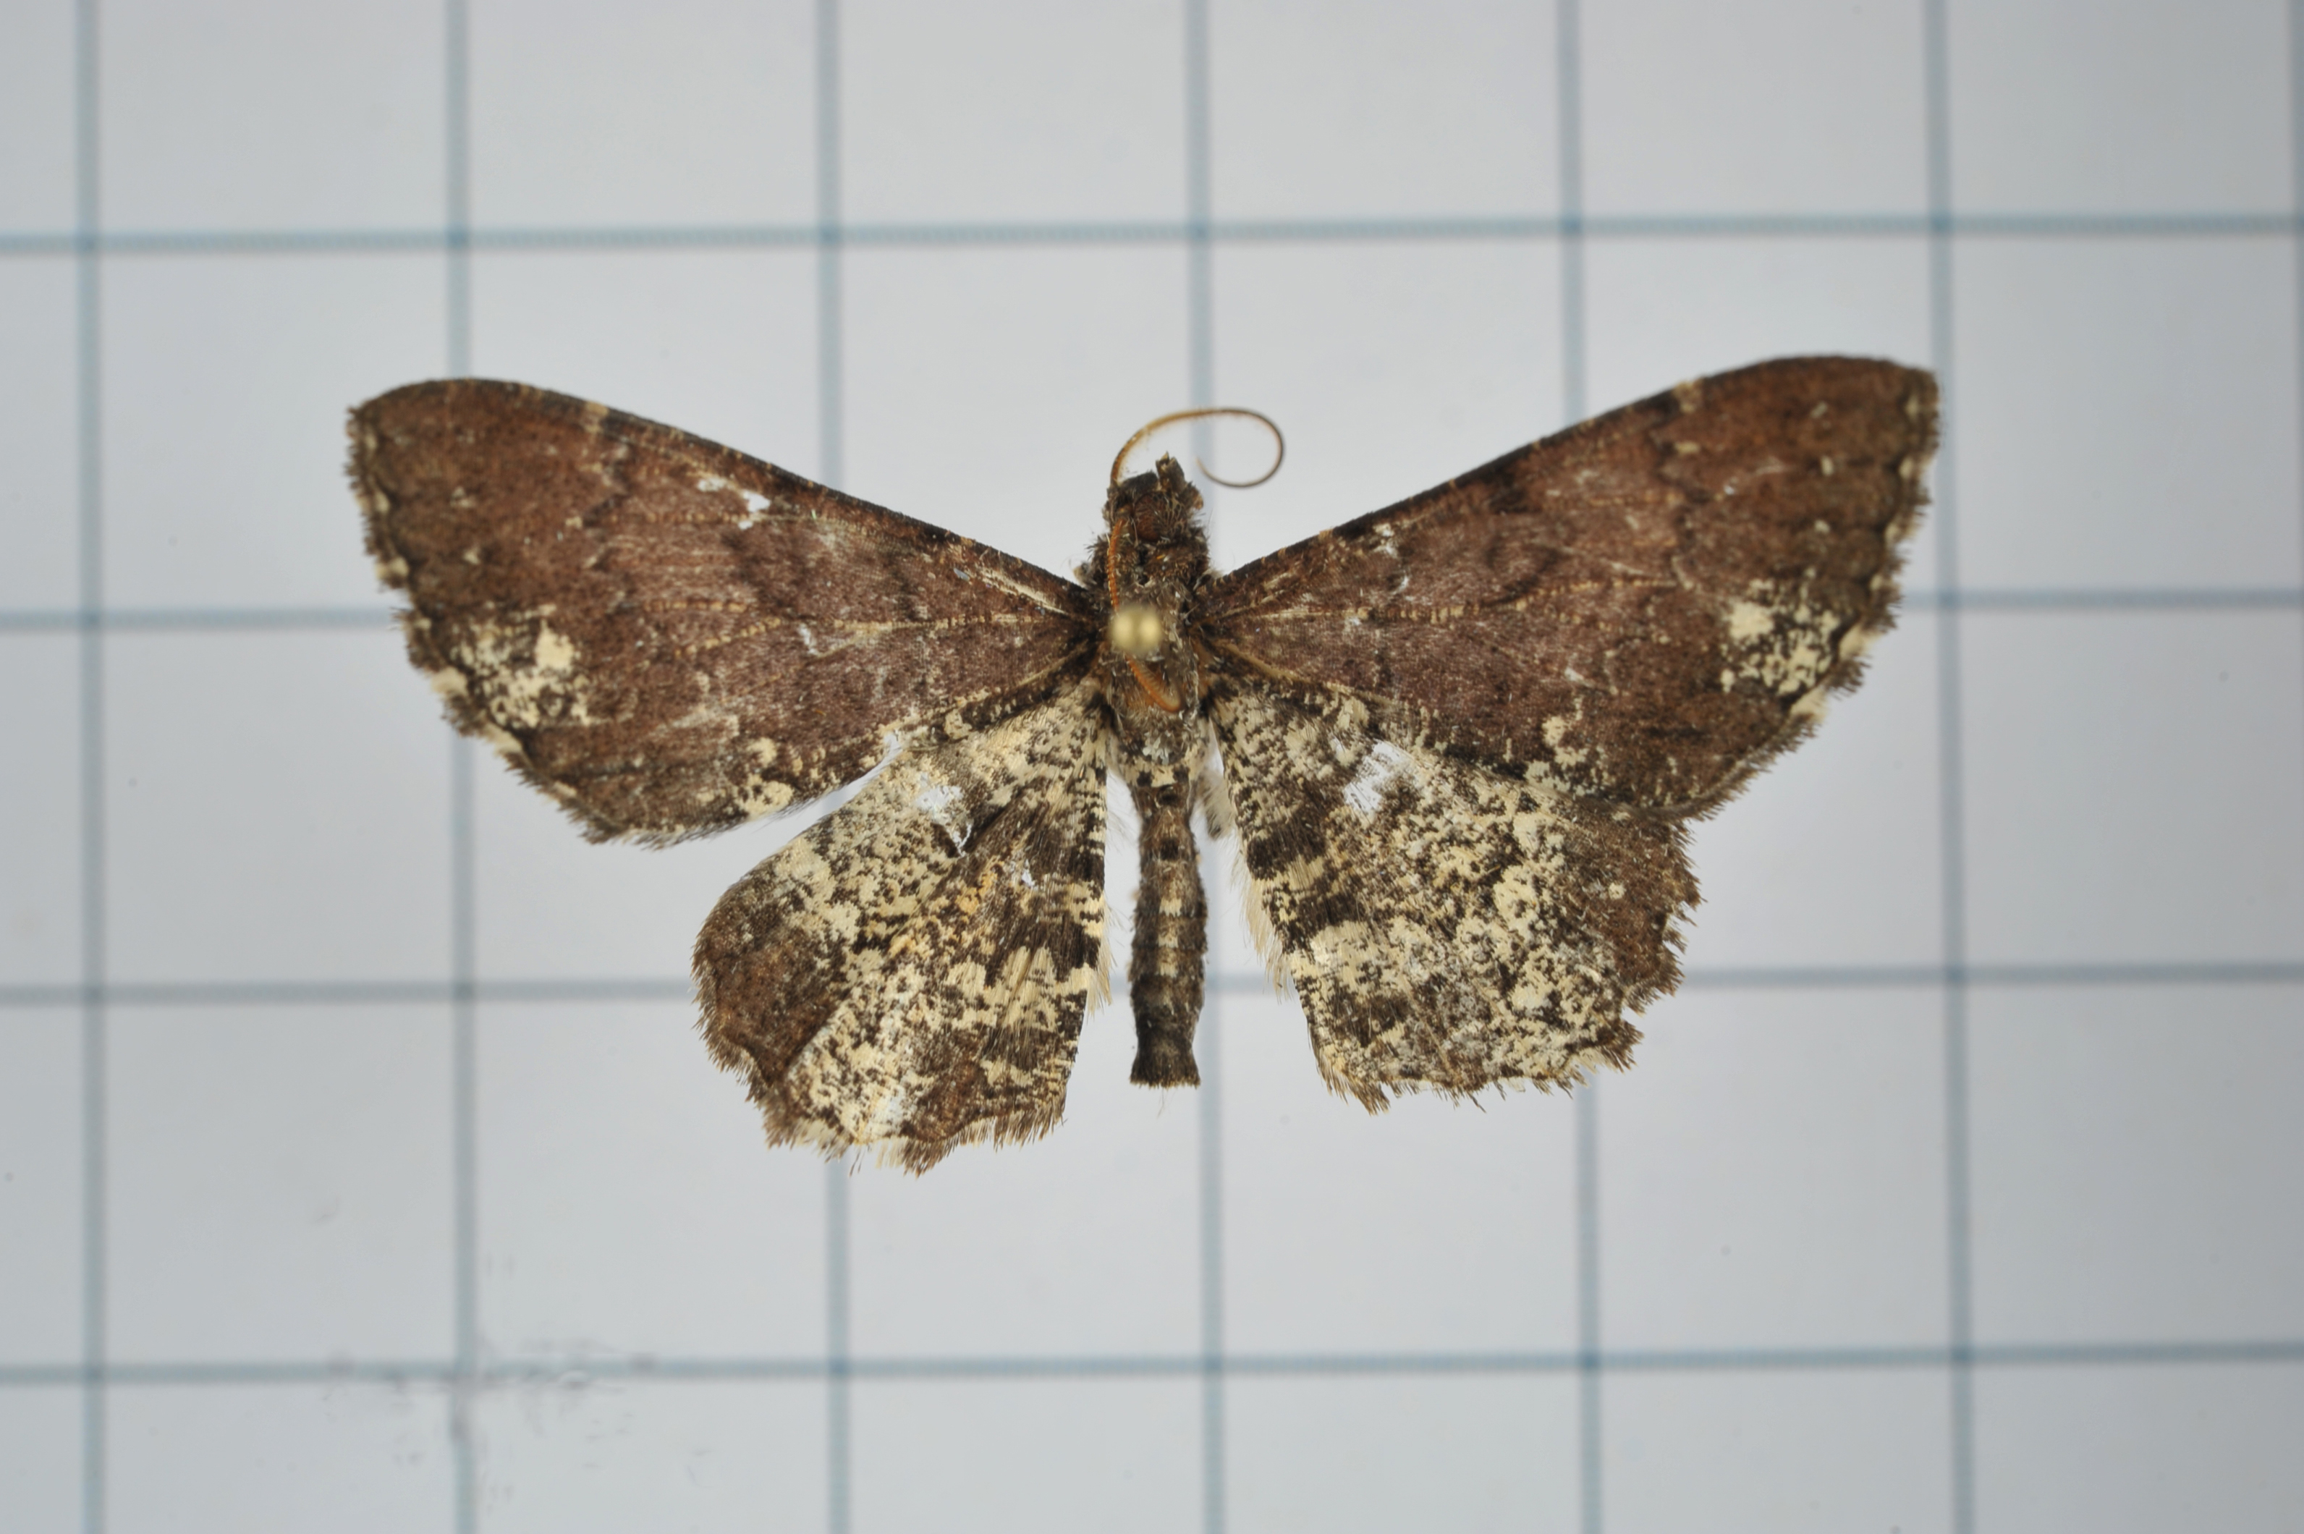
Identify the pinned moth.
Abaciscus tristis tristis
